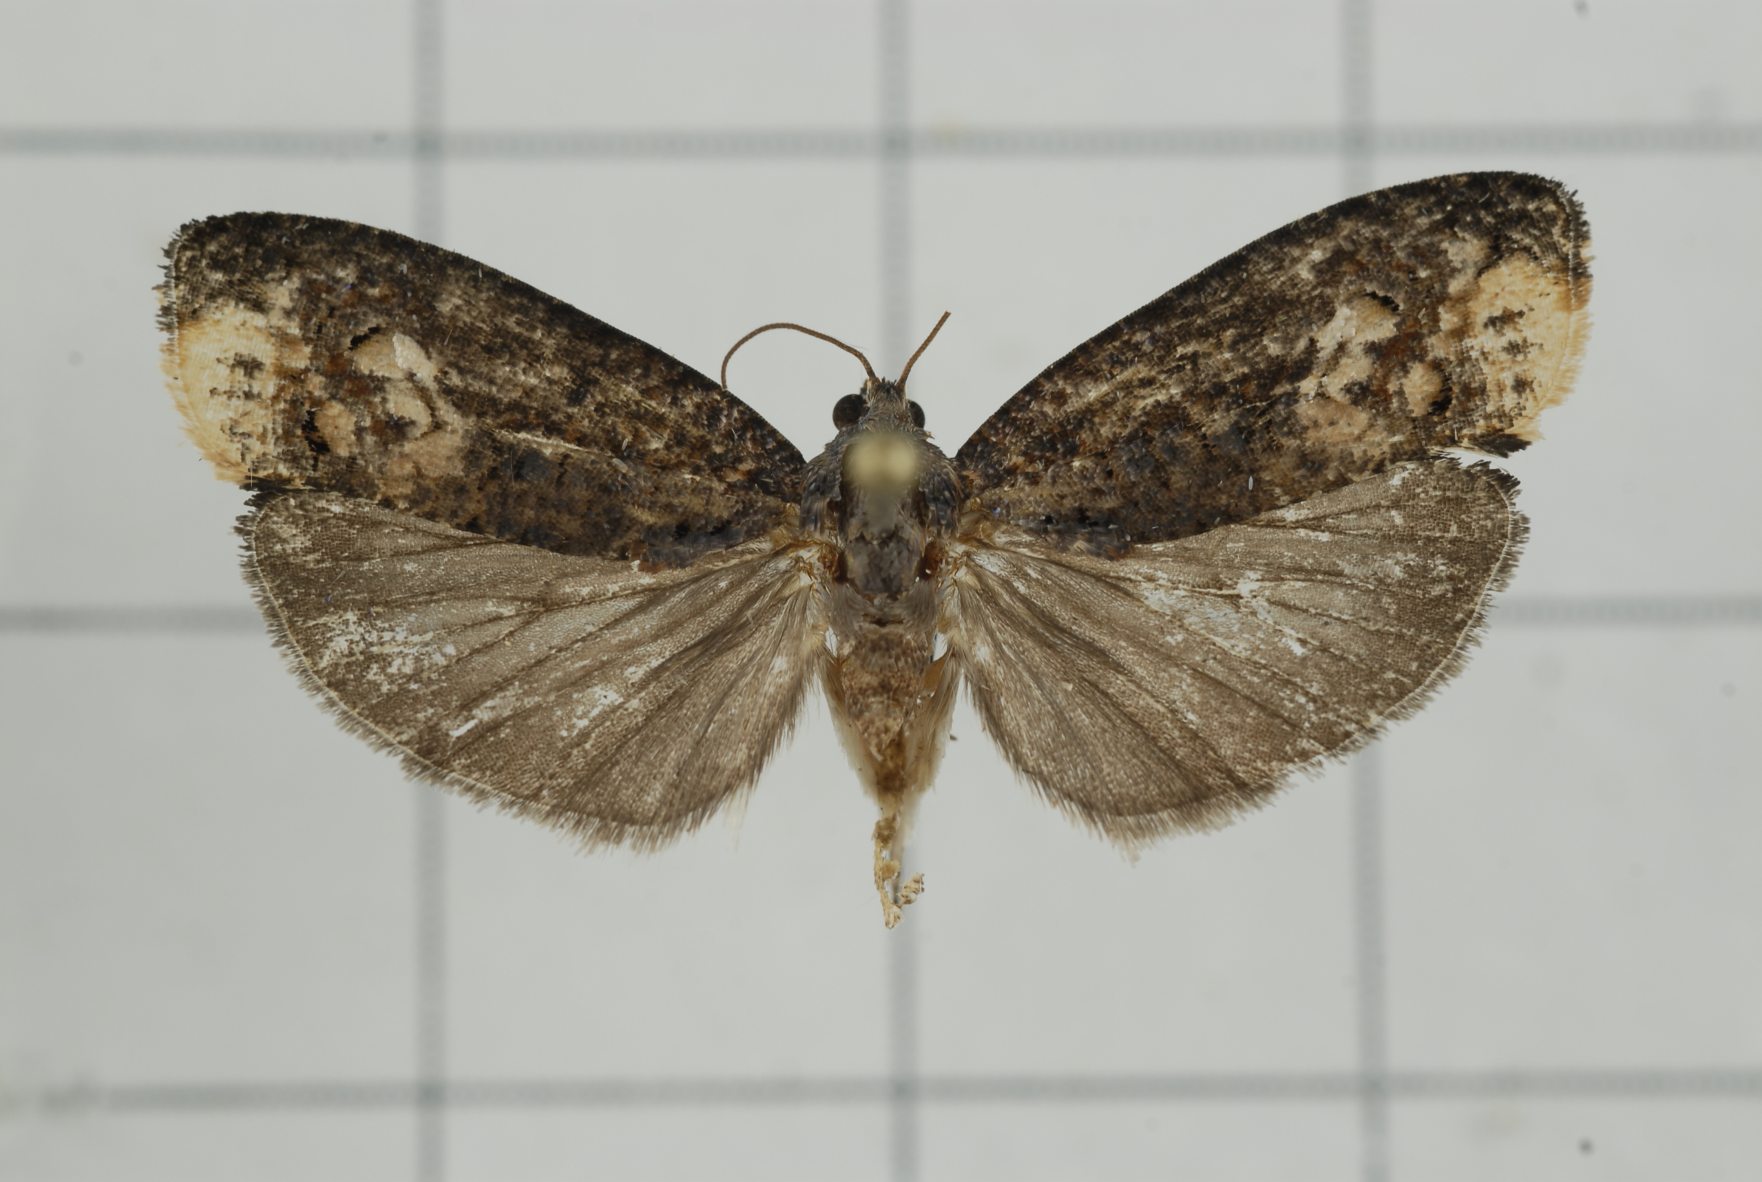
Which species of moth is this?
Arcesis threnodes
